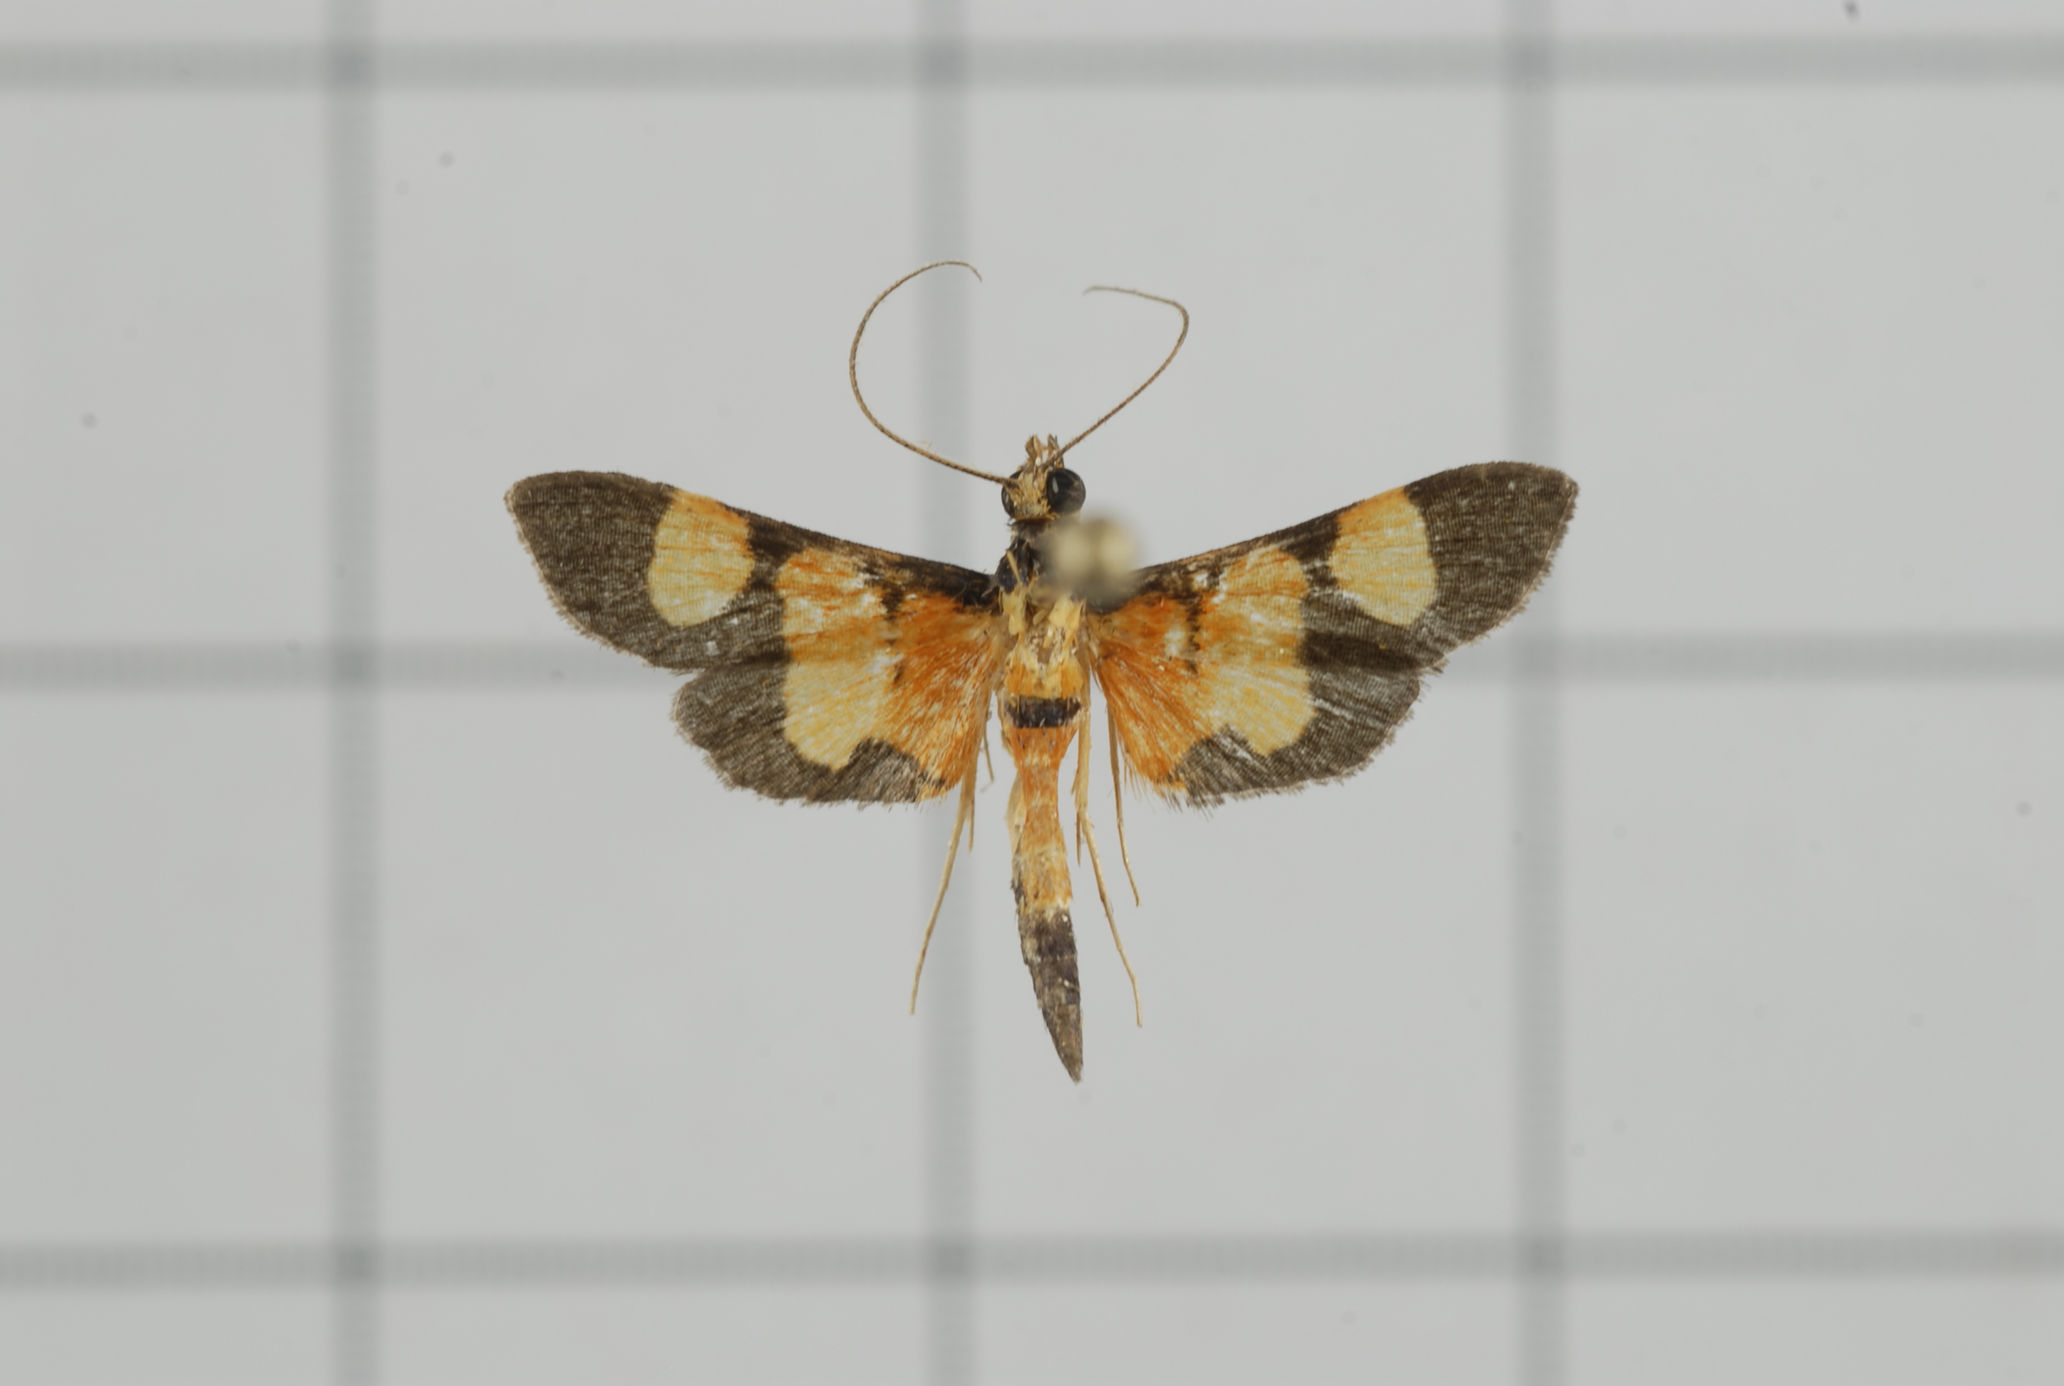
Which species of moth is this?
Aethaloessa calidalis tiphalis
